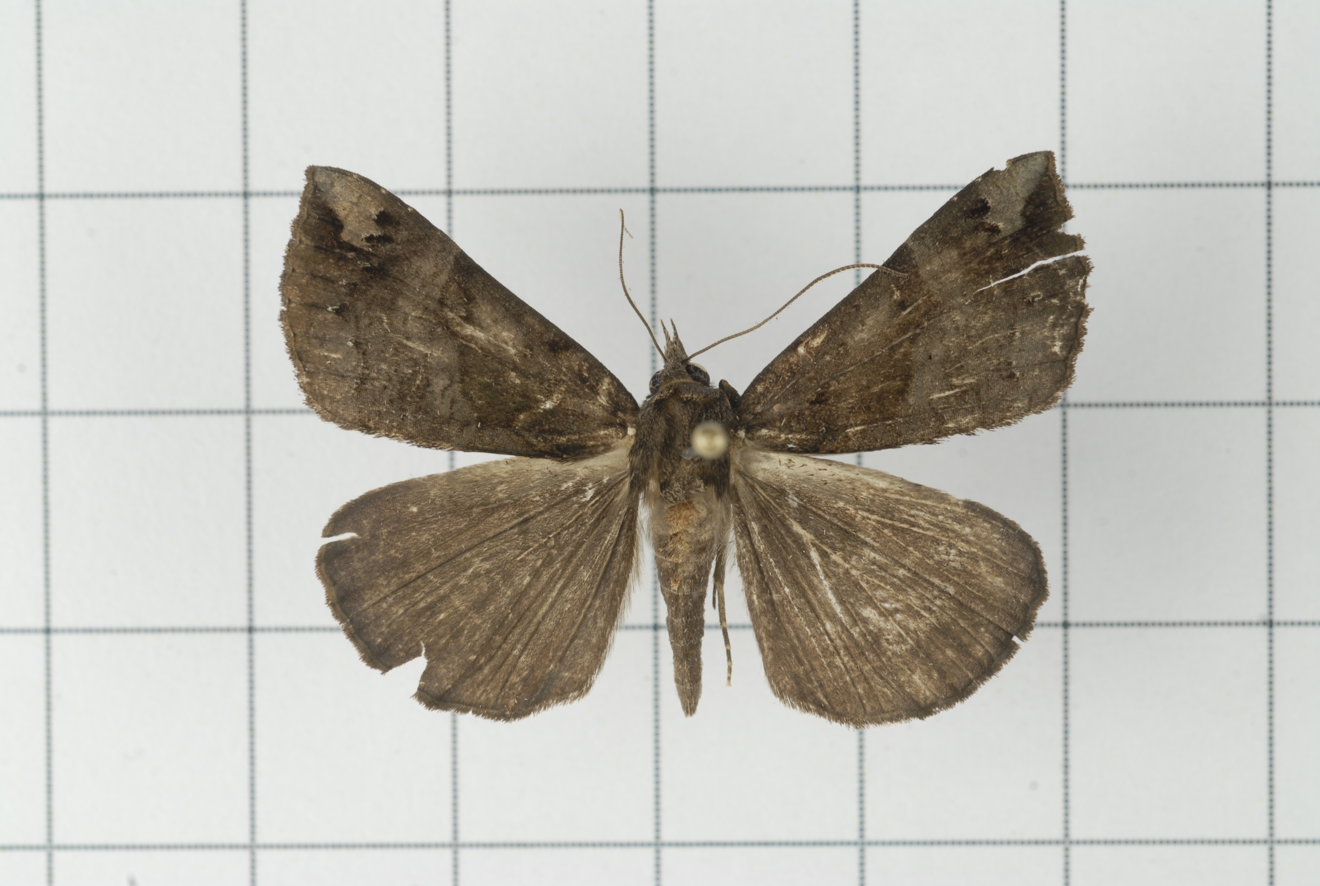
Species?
Hypena tenebralis
